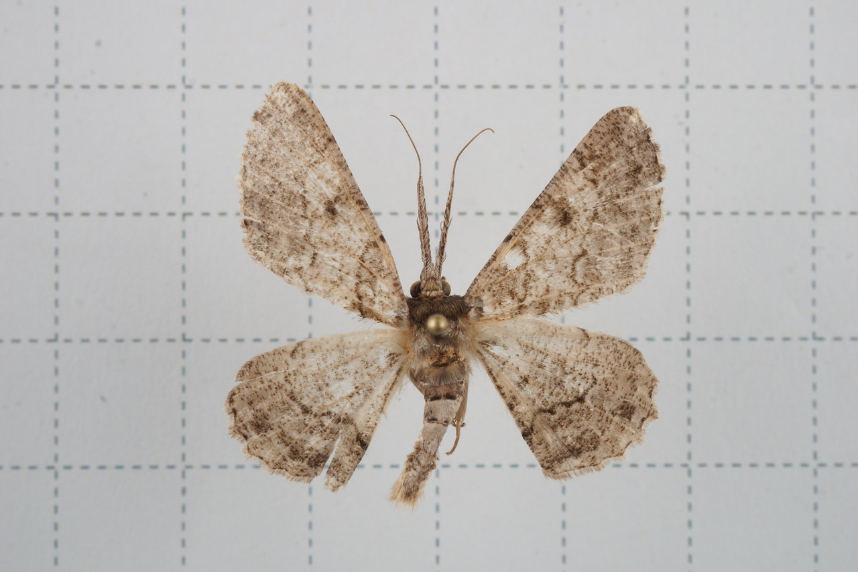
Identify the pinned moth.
Cleora alienaria
